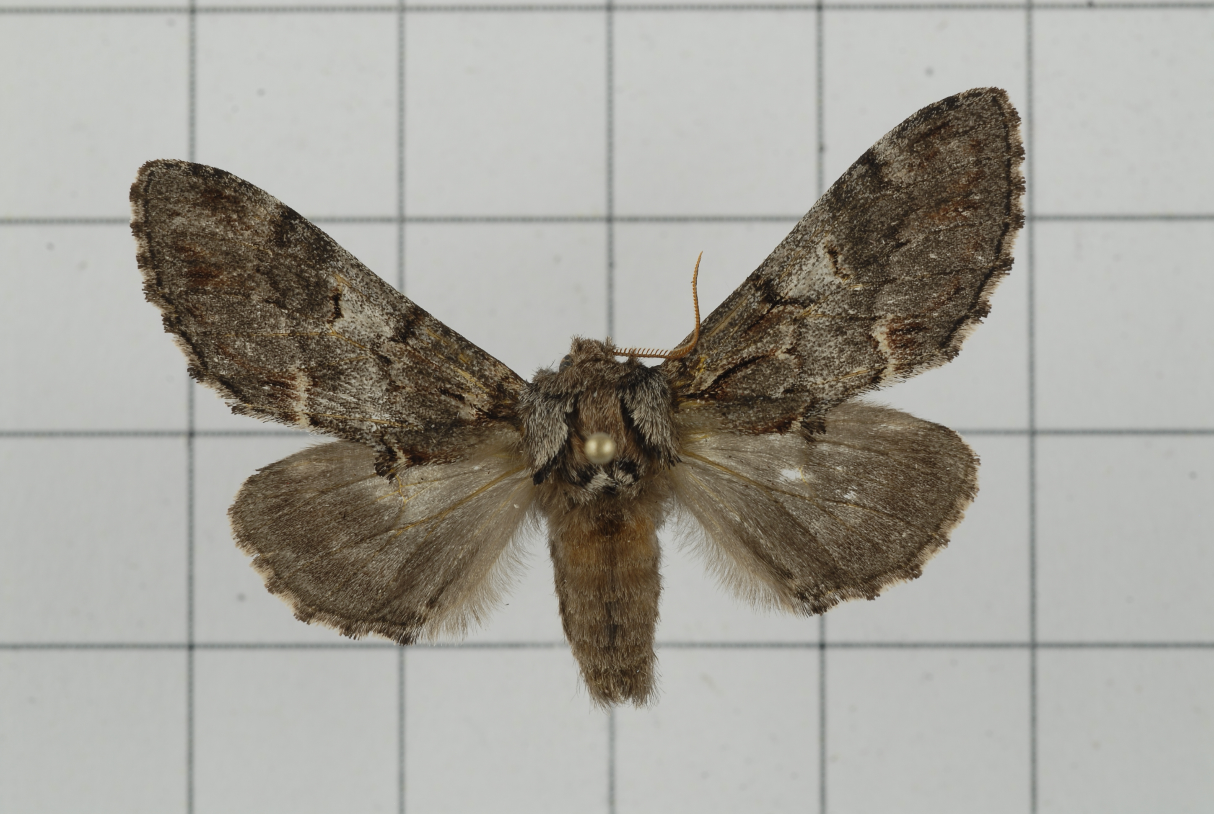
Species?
Notodonta griseotincta
